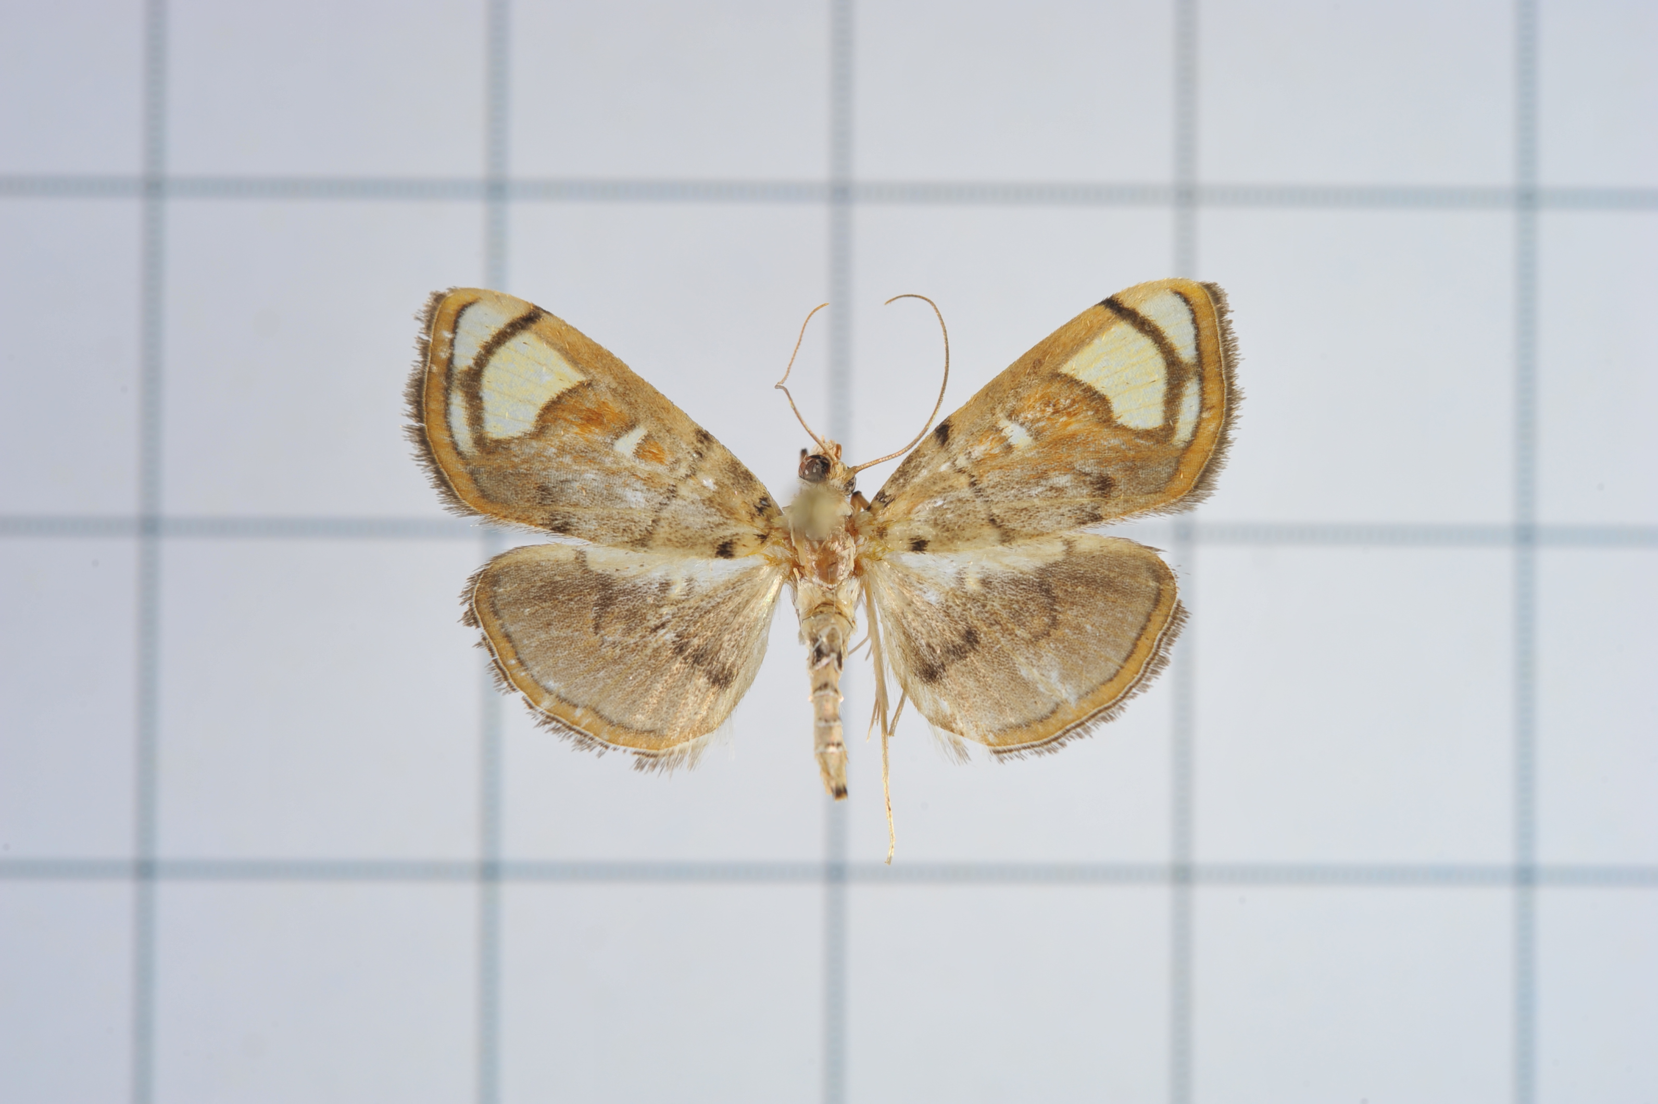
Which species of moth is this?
Pycnarmon pantherata
